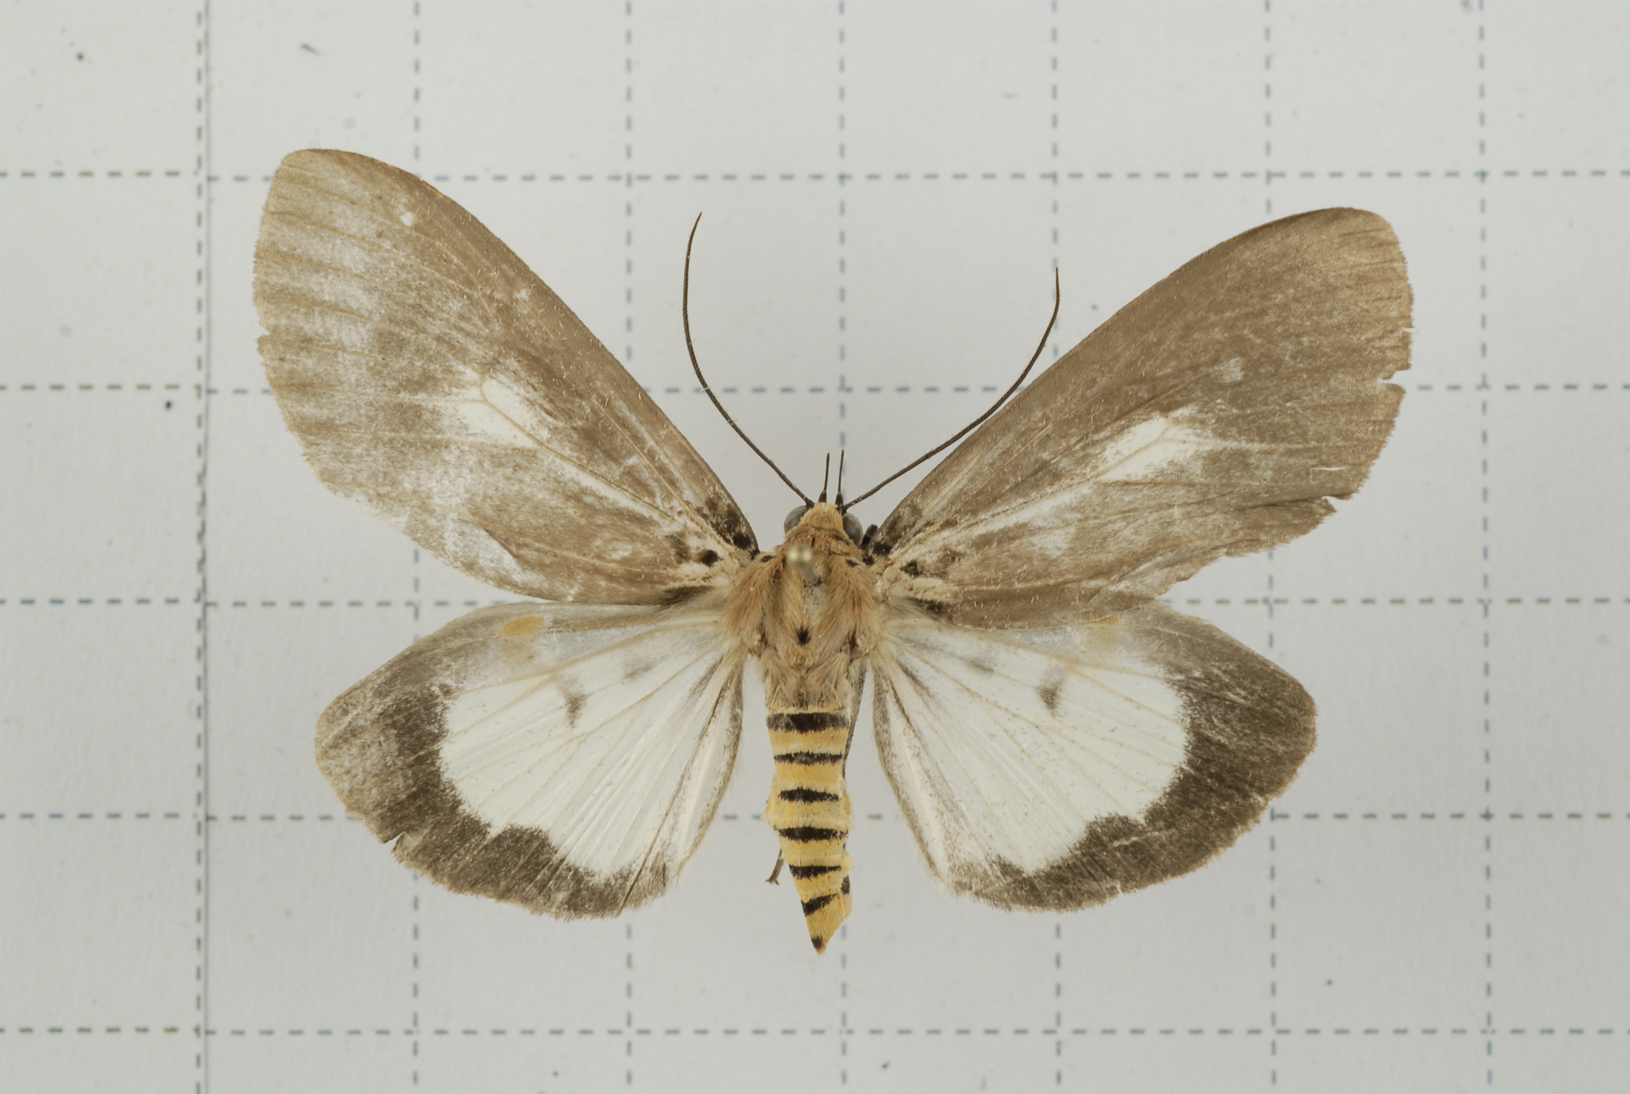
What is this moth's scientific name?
Asota heliconia zebrina
